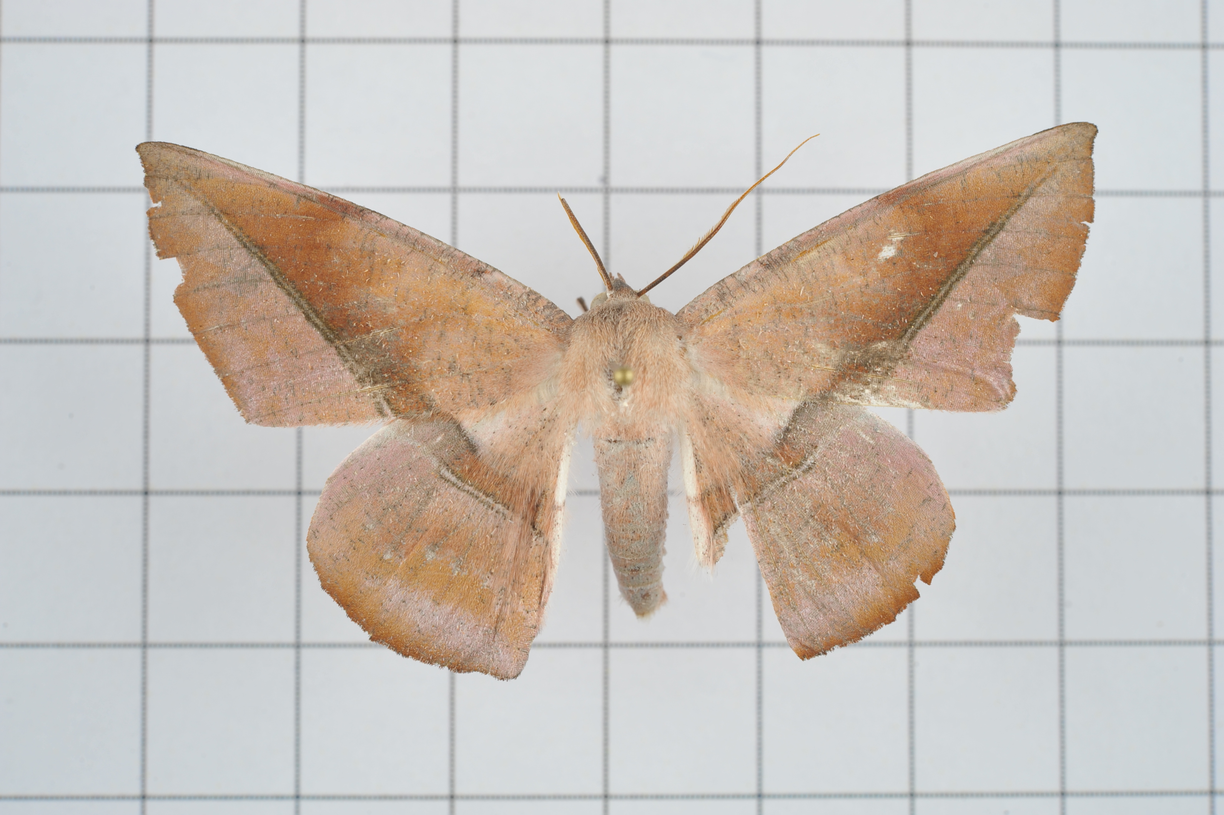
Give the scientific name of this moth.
Sarcinodes yayeyamana
